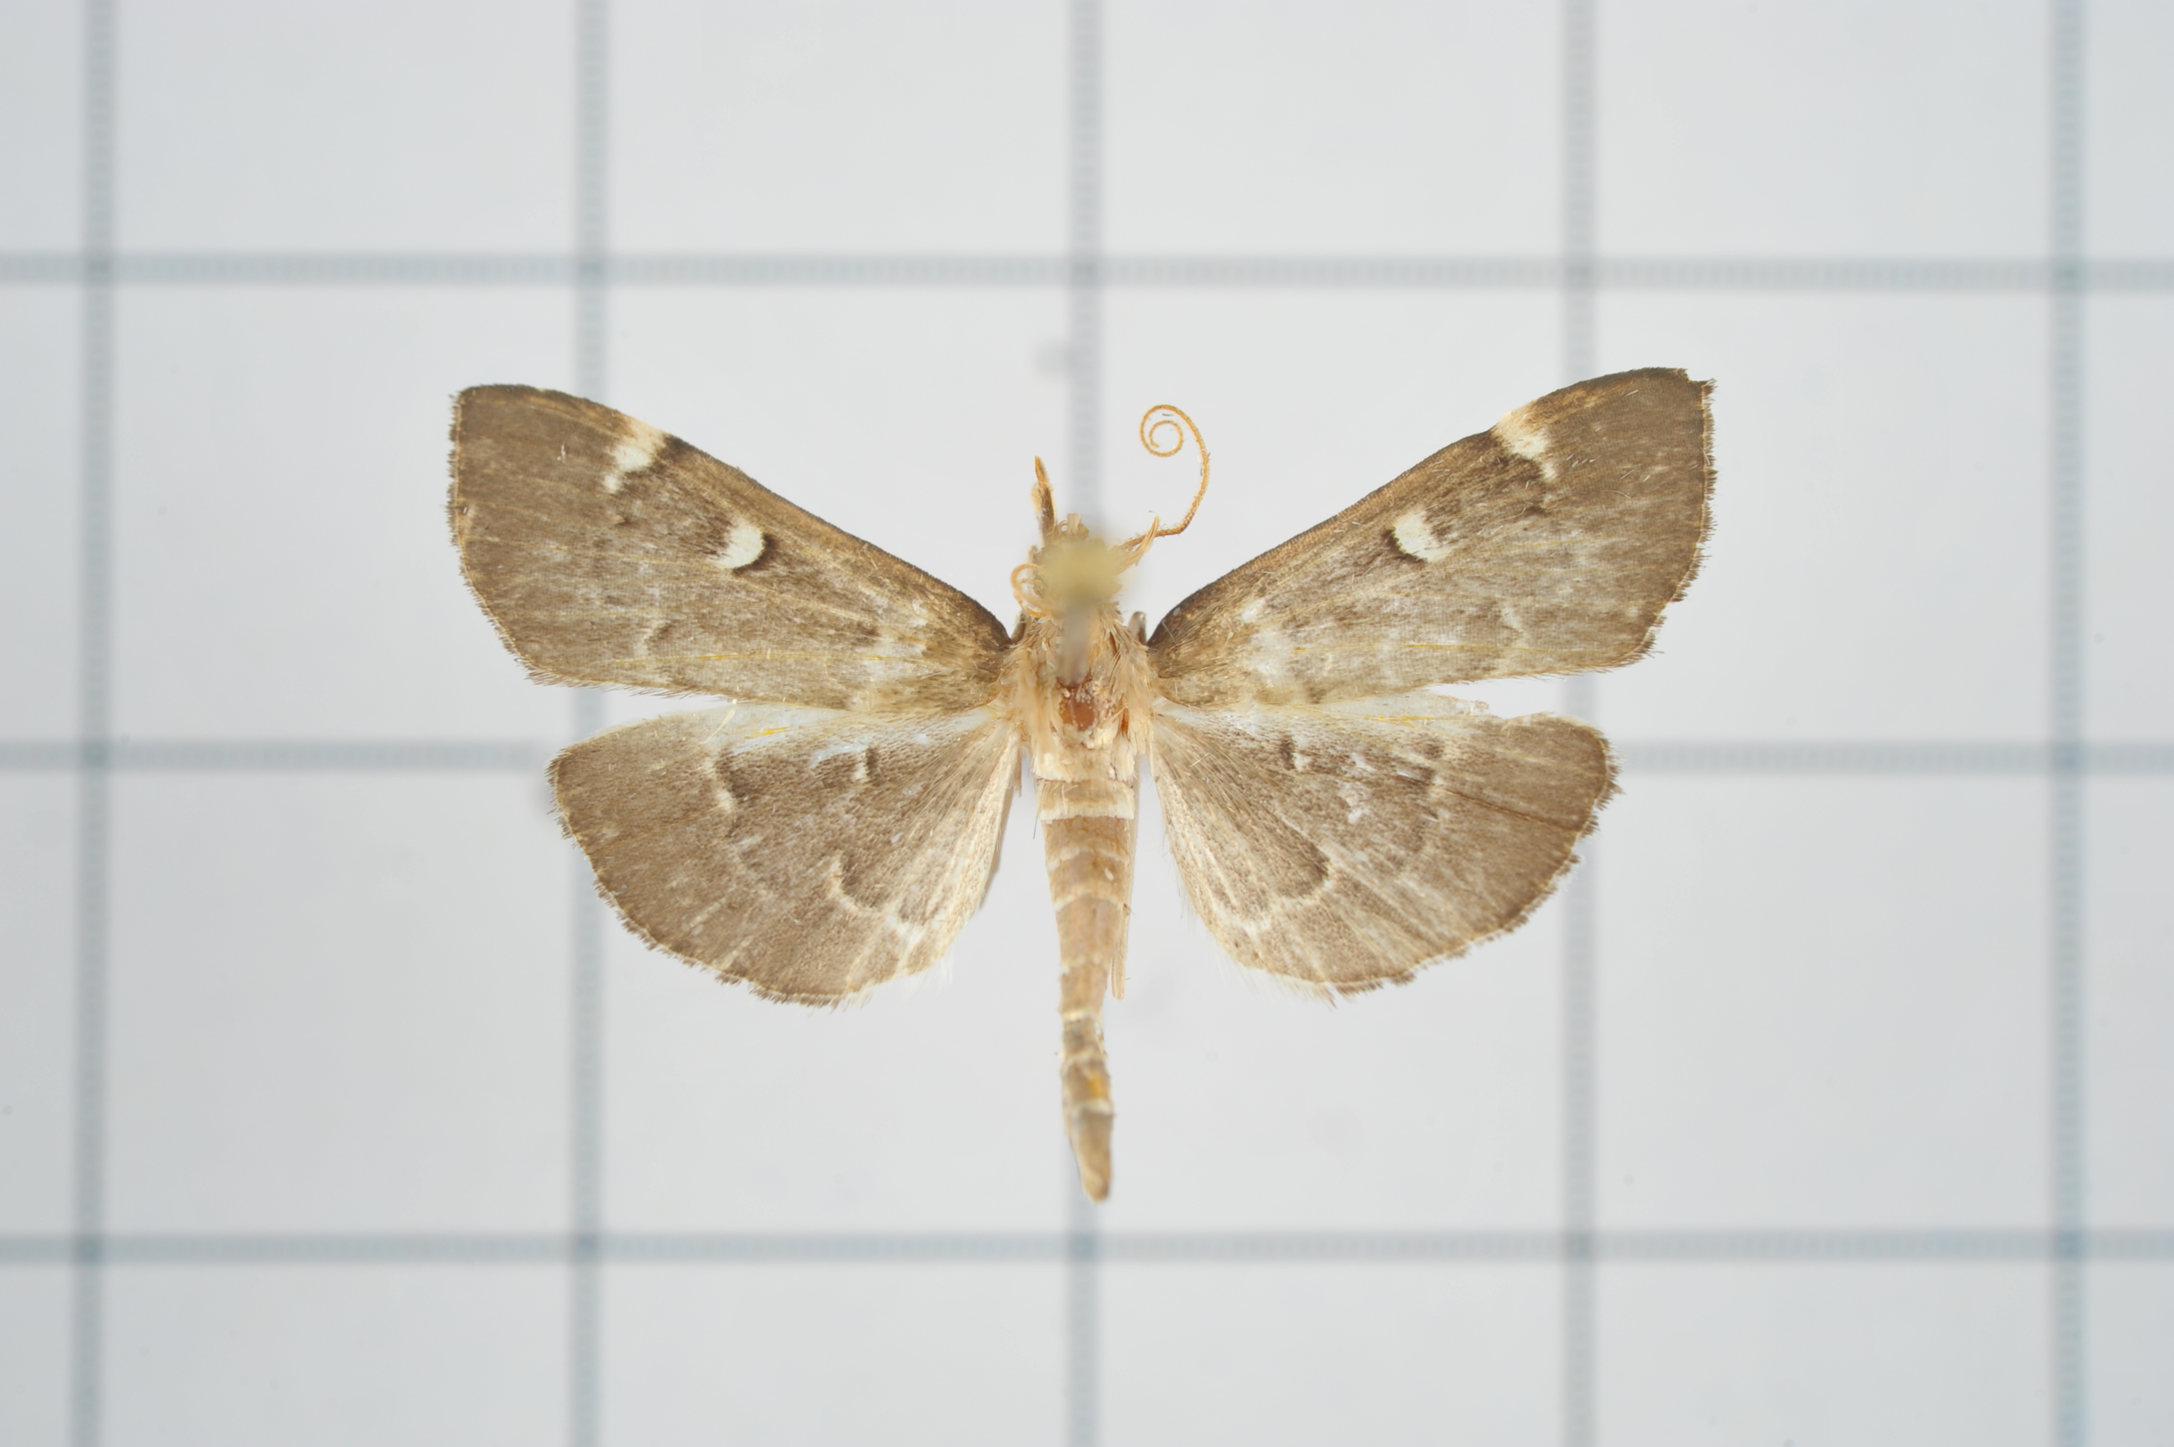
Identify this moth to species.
Protonoceras capitalis
